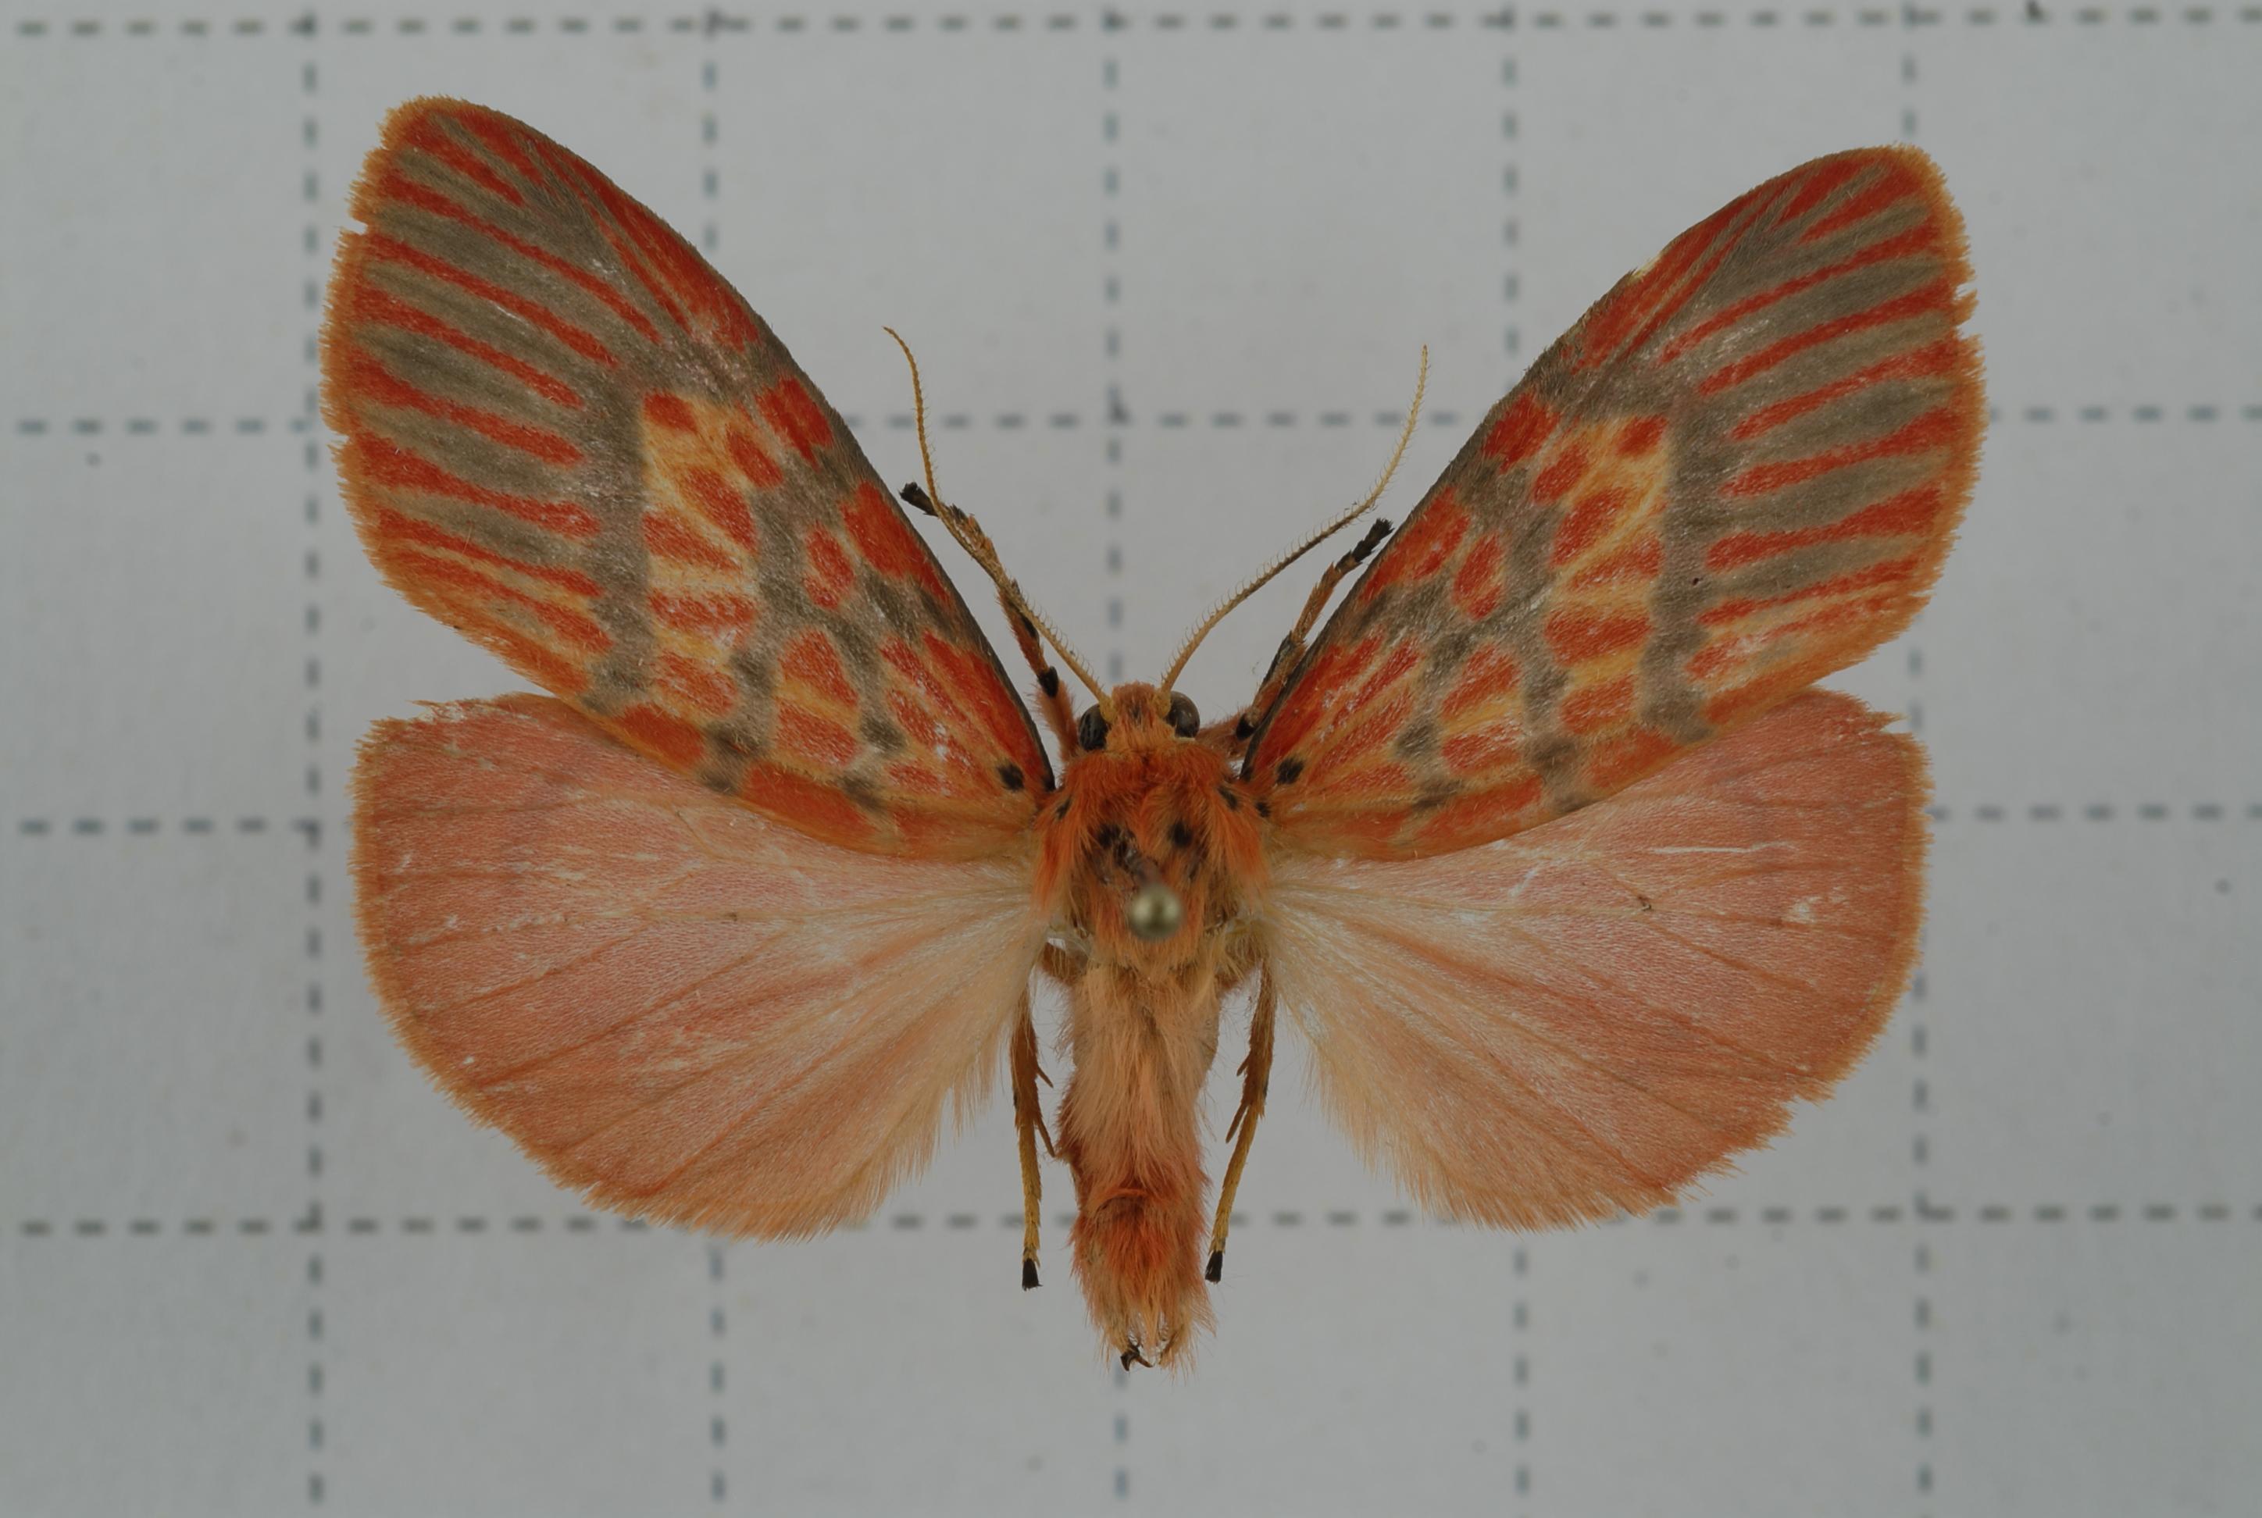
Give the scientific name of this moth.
Barsine witti
